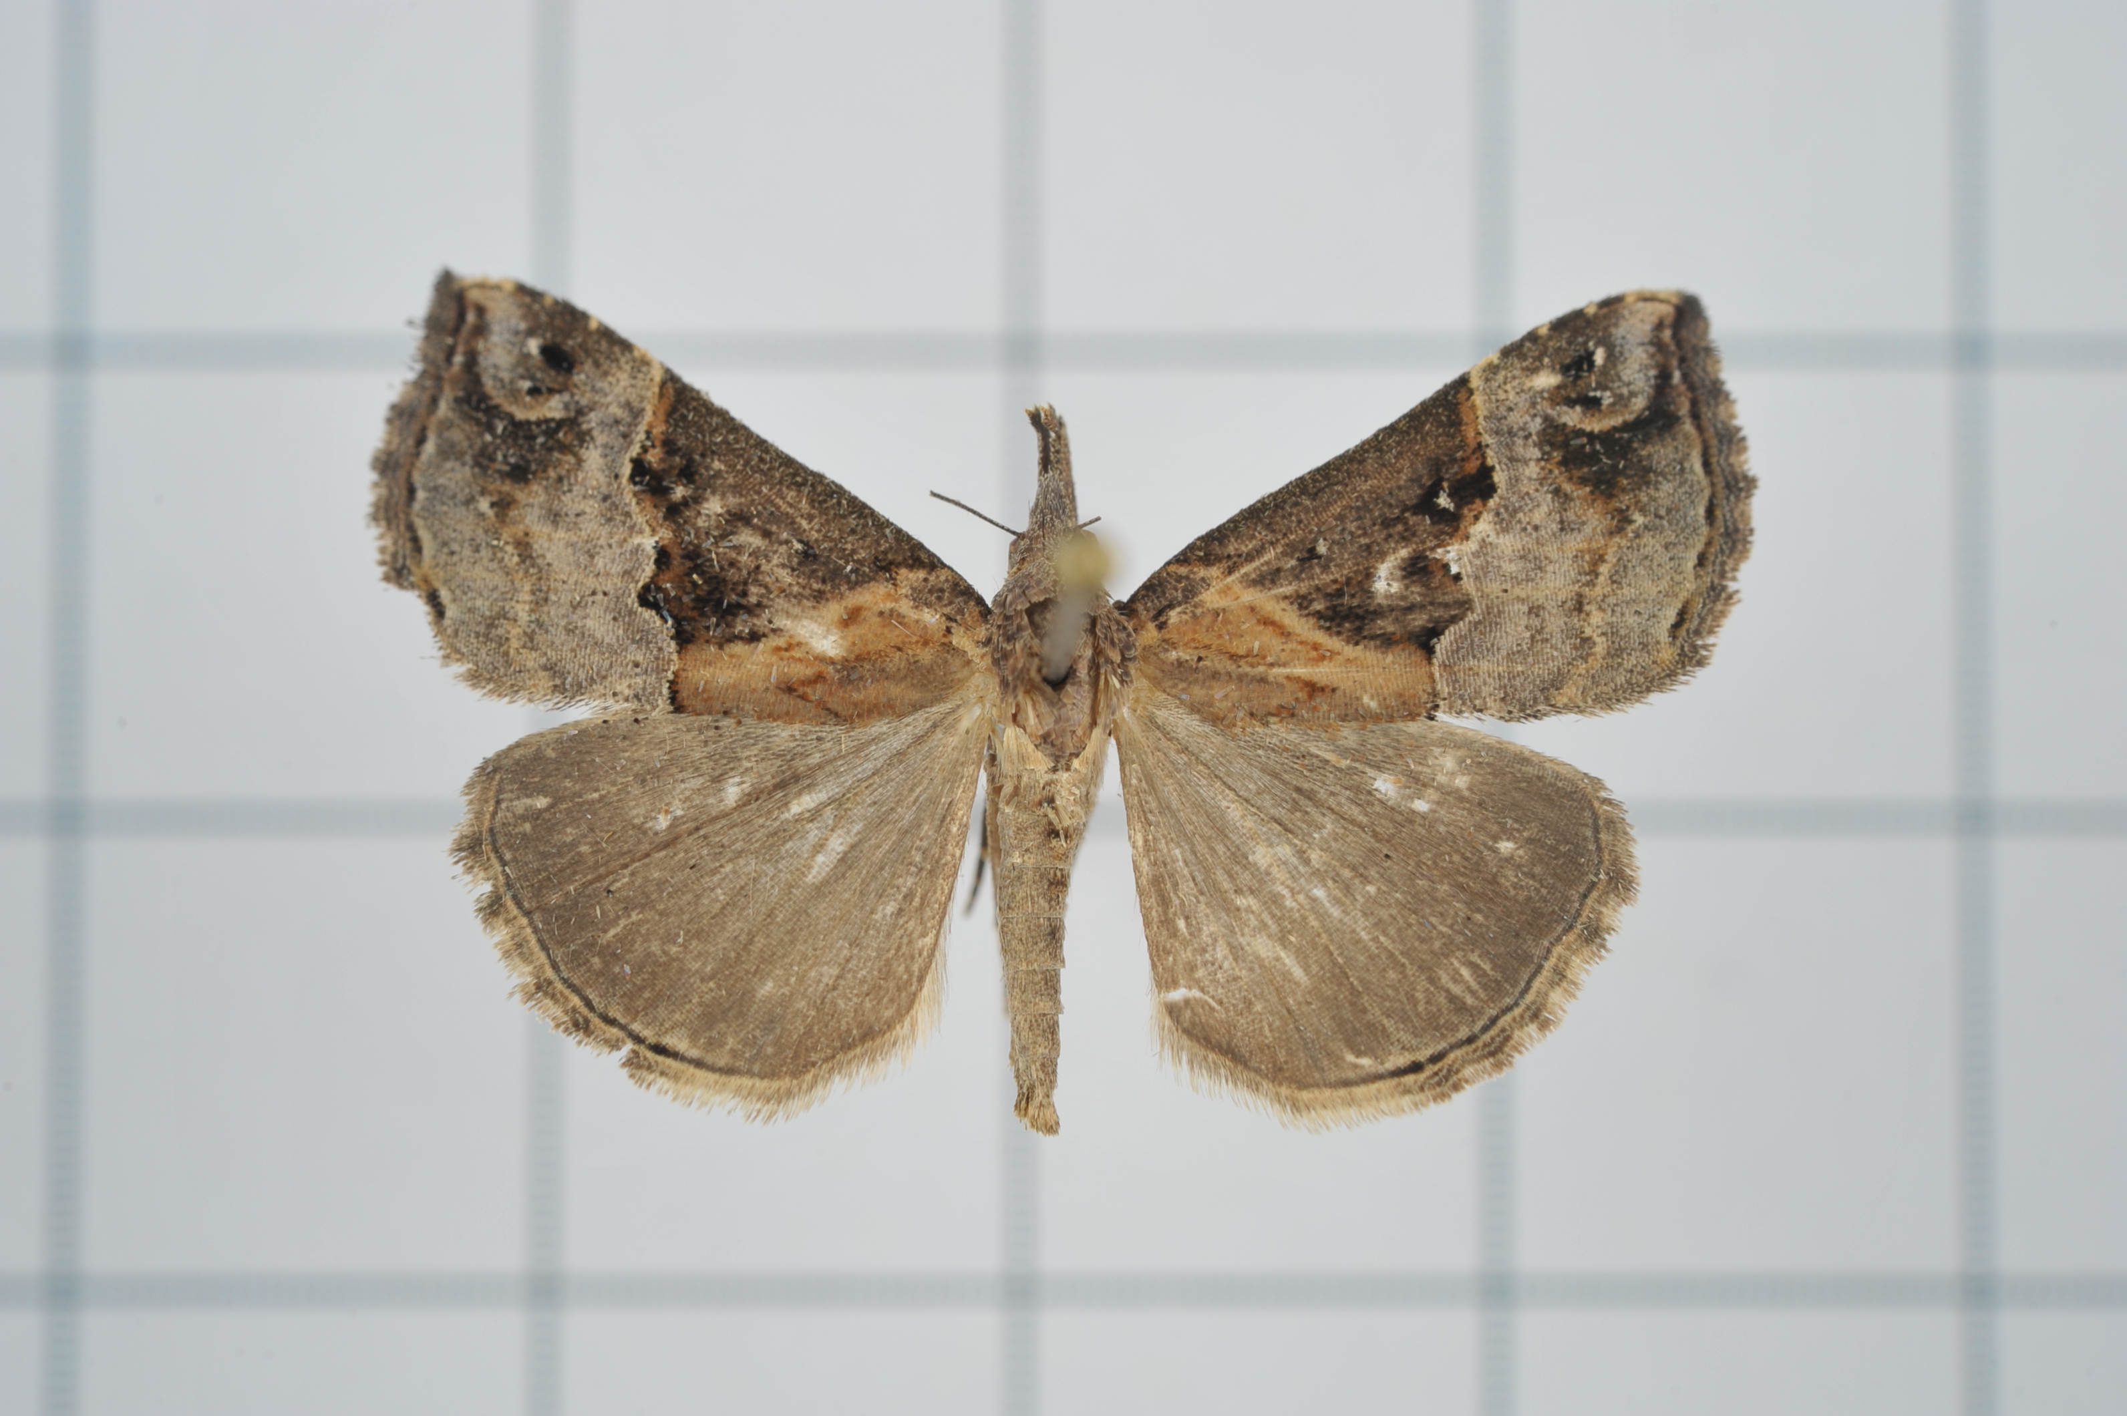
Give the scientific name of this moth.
Hypena cognata
